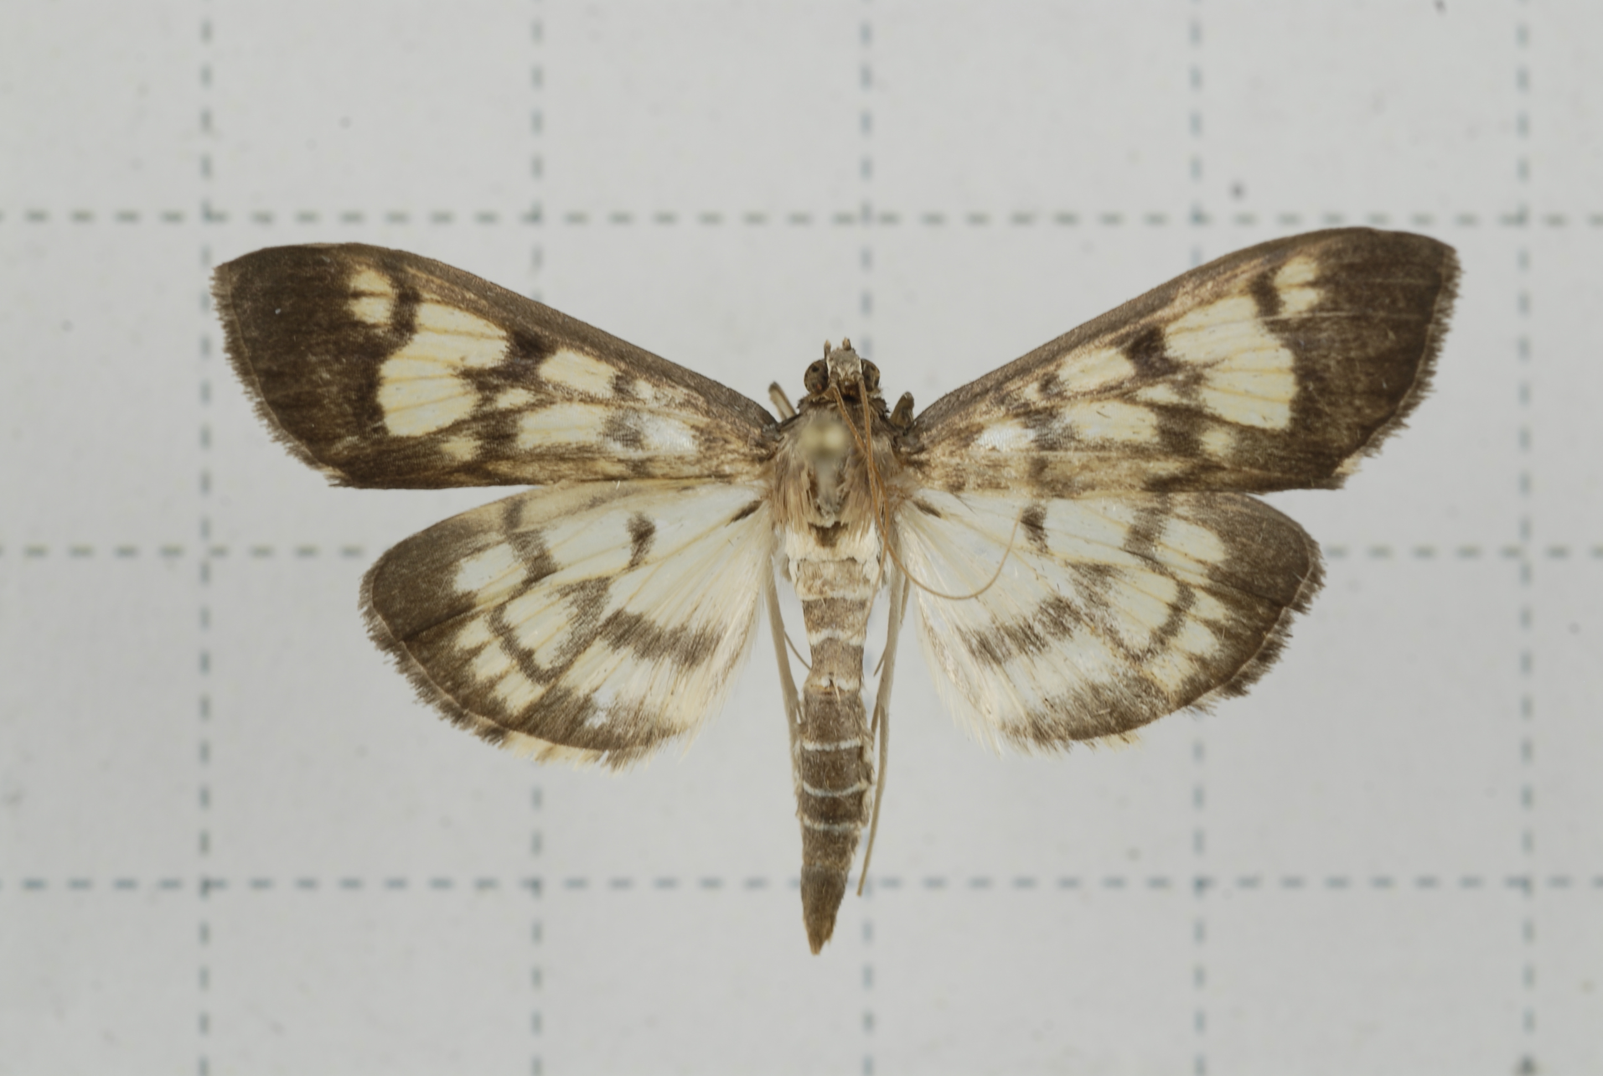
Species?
Syllepte taiwanalis
